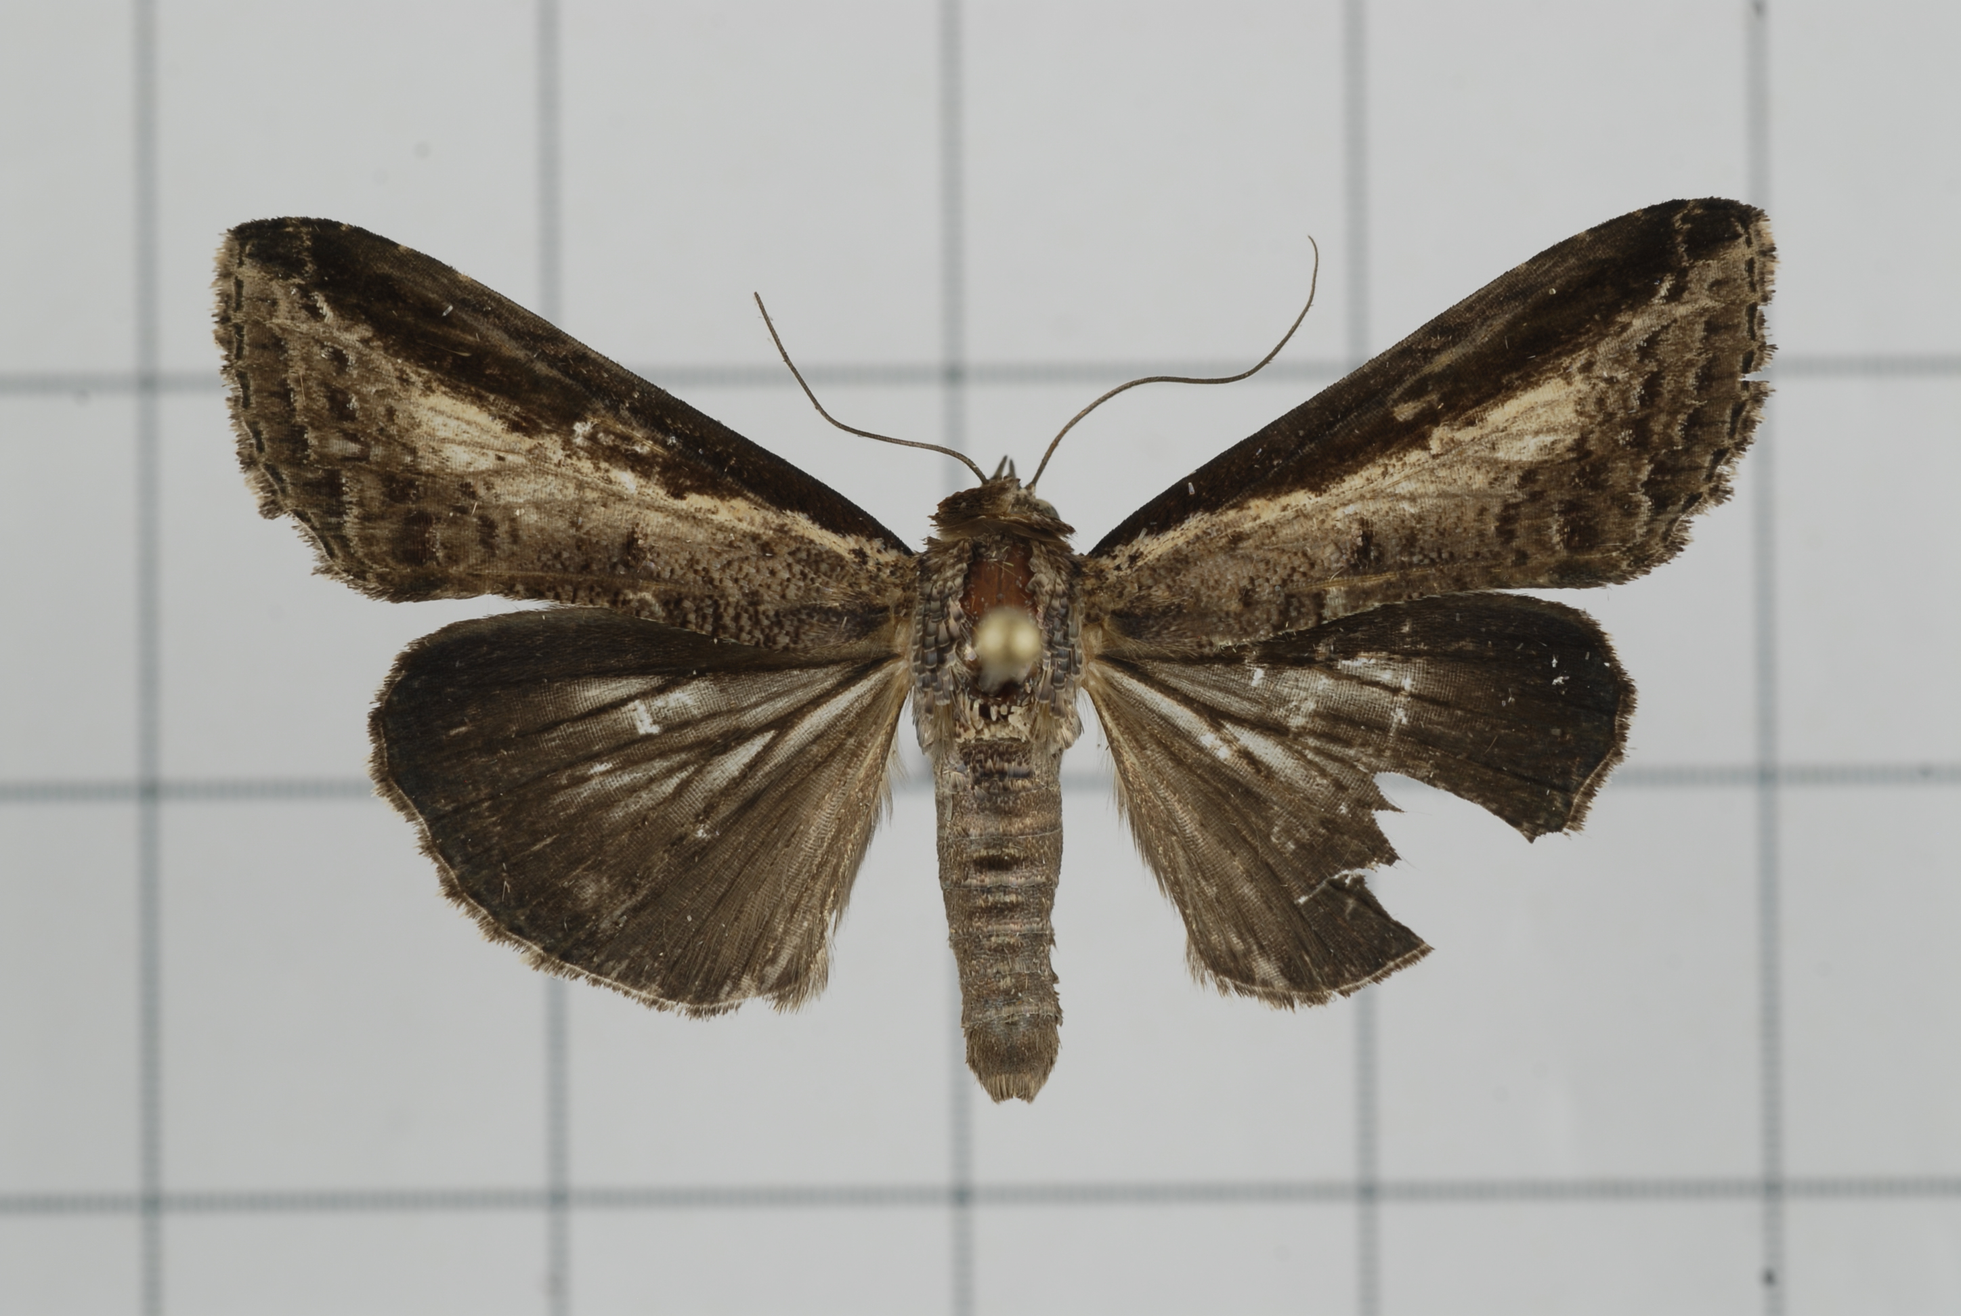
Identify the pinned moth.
Lophoptera squammigera
